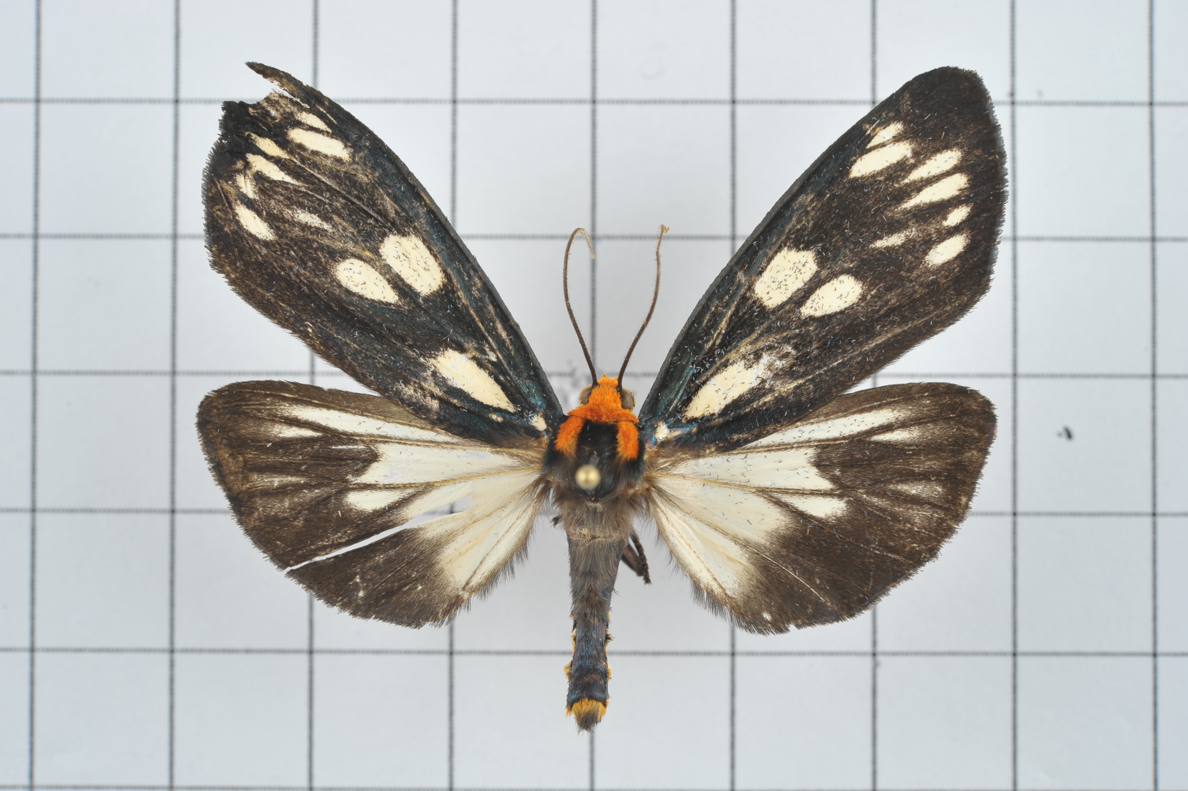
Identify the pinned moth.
Macrobrochis gigas
